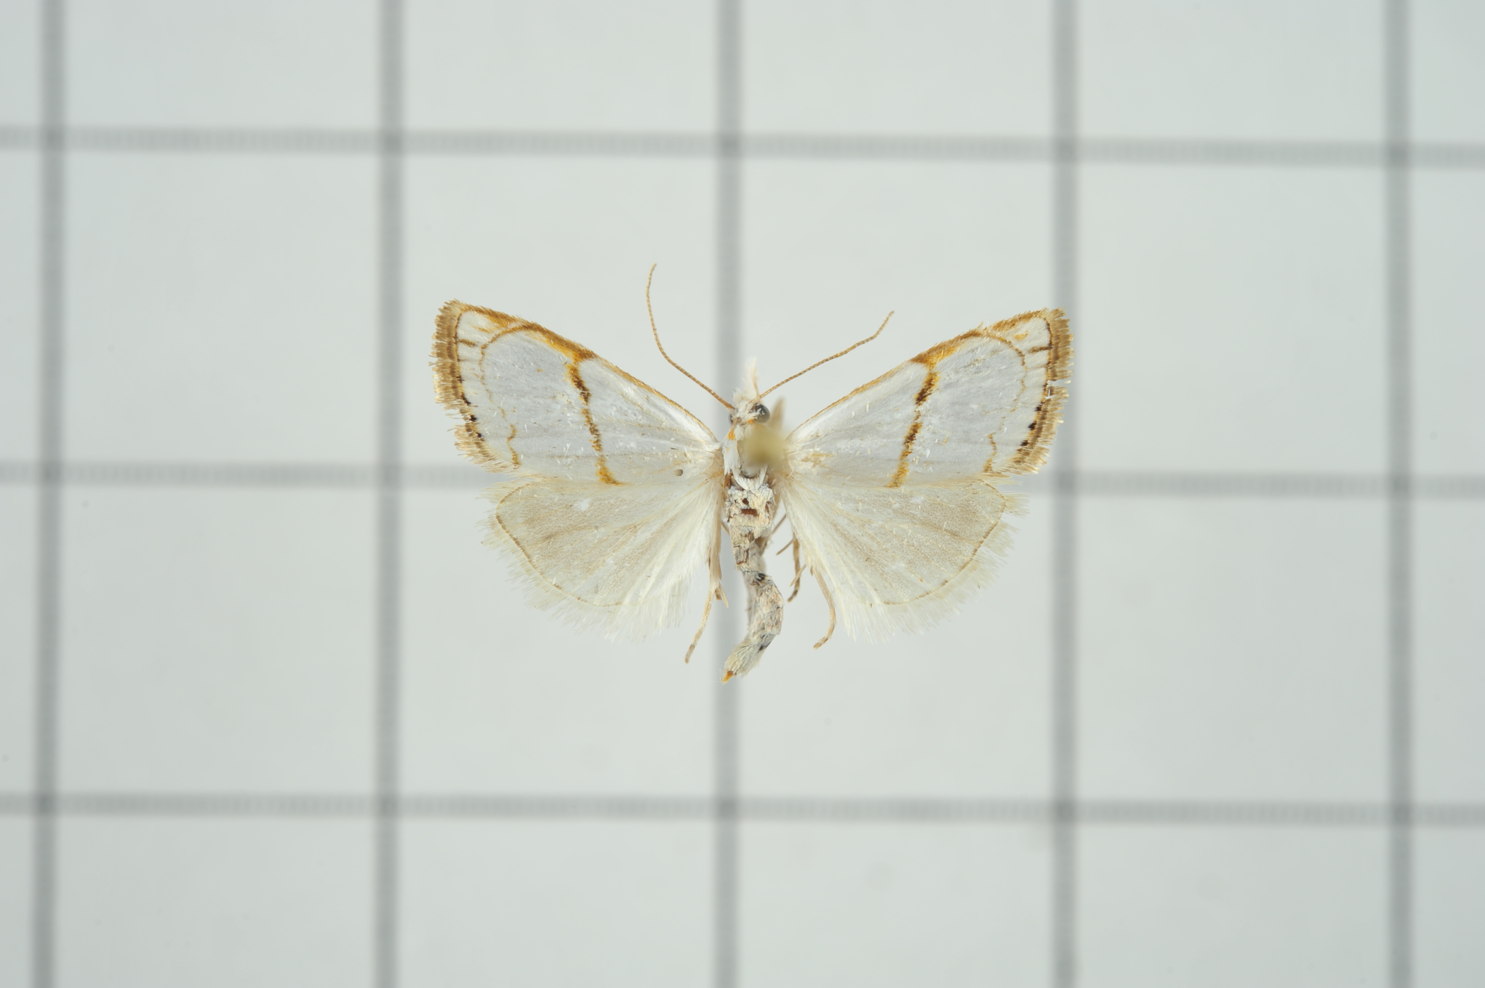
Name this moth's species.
Pseudargyria interruptella
